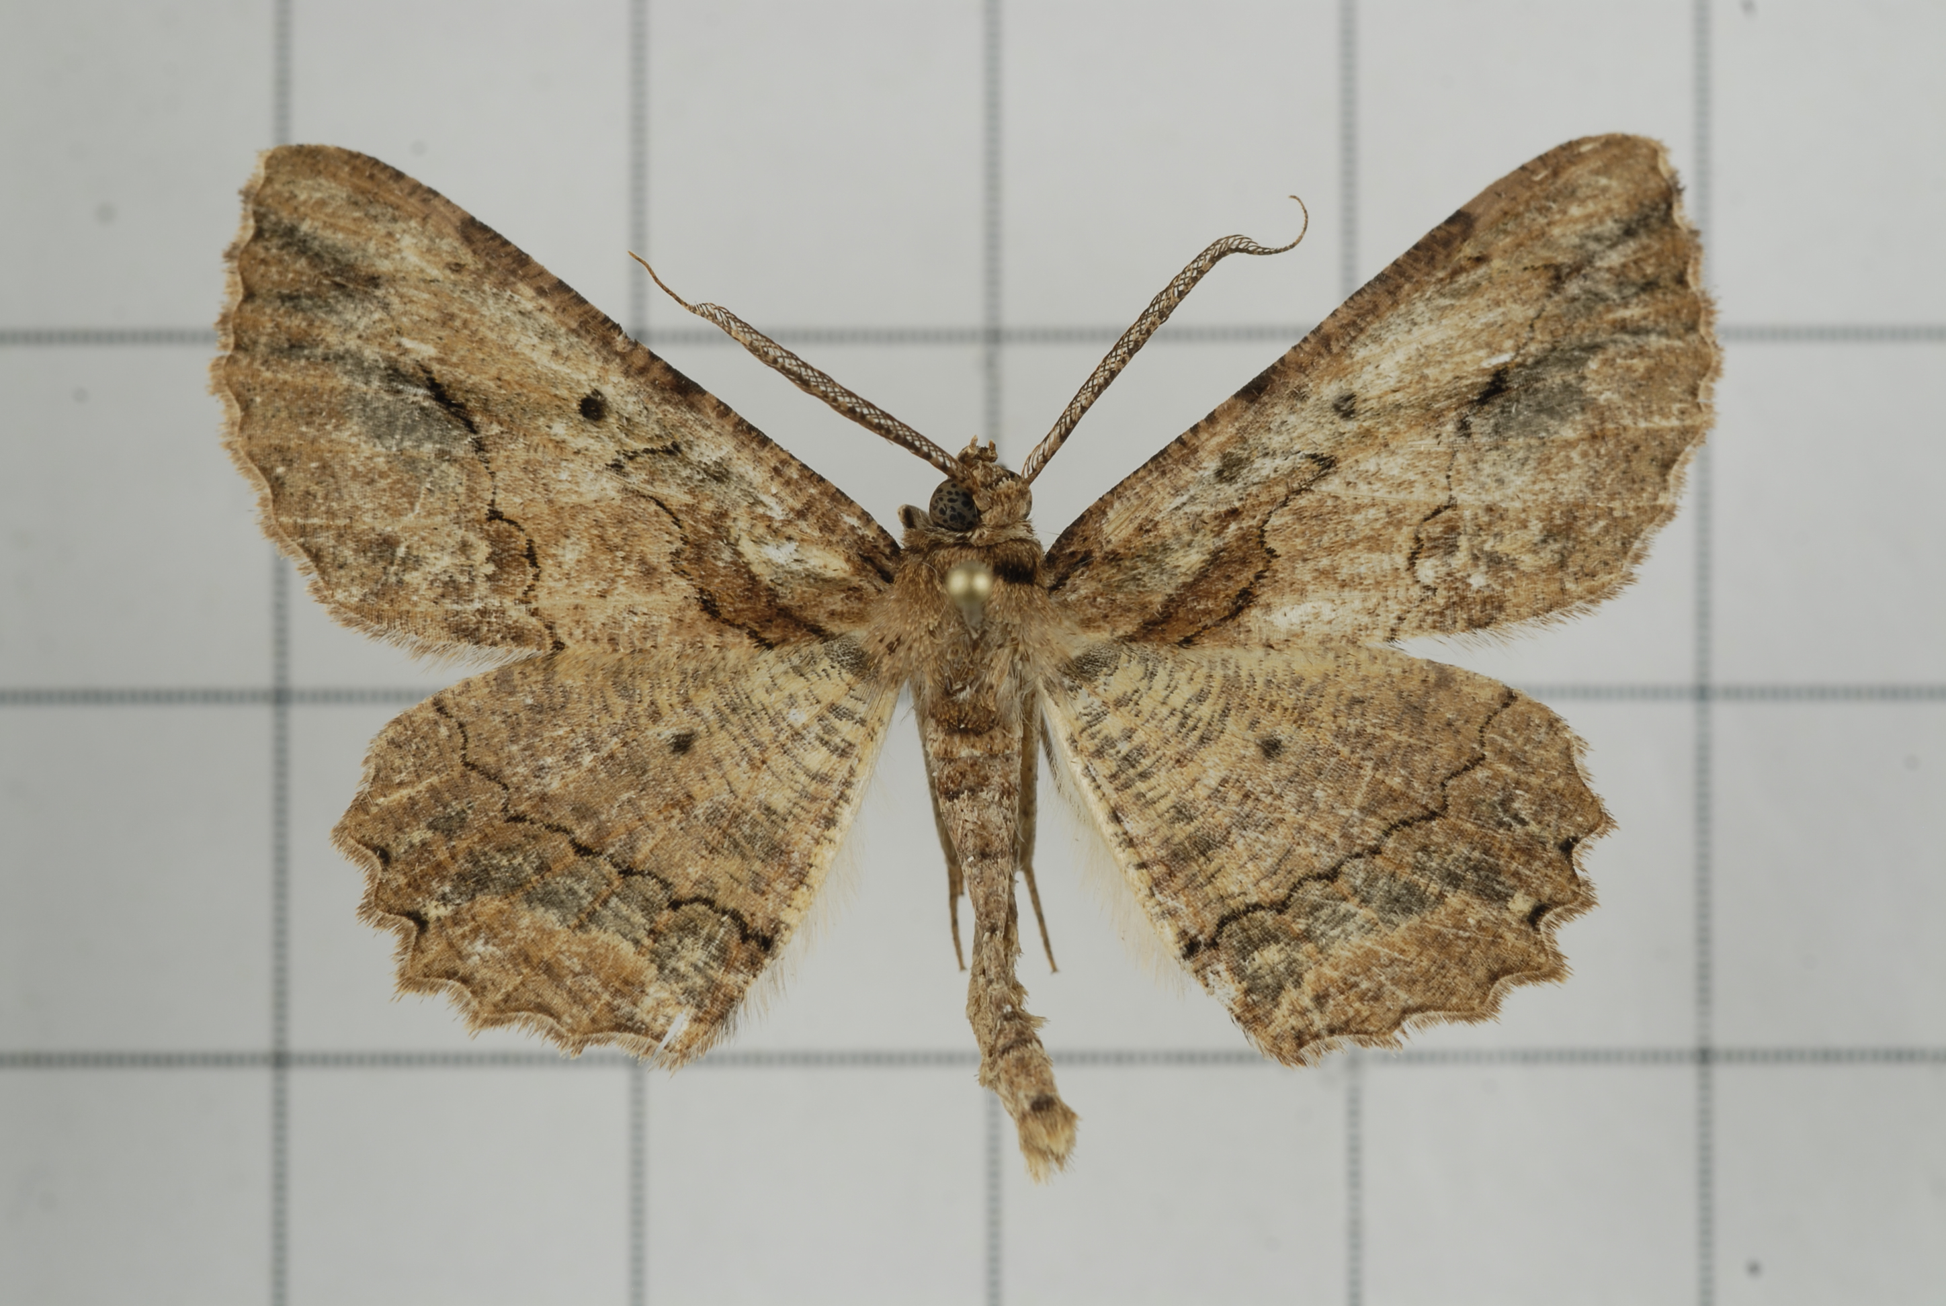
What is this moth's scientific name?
Menophra anaplagiata
